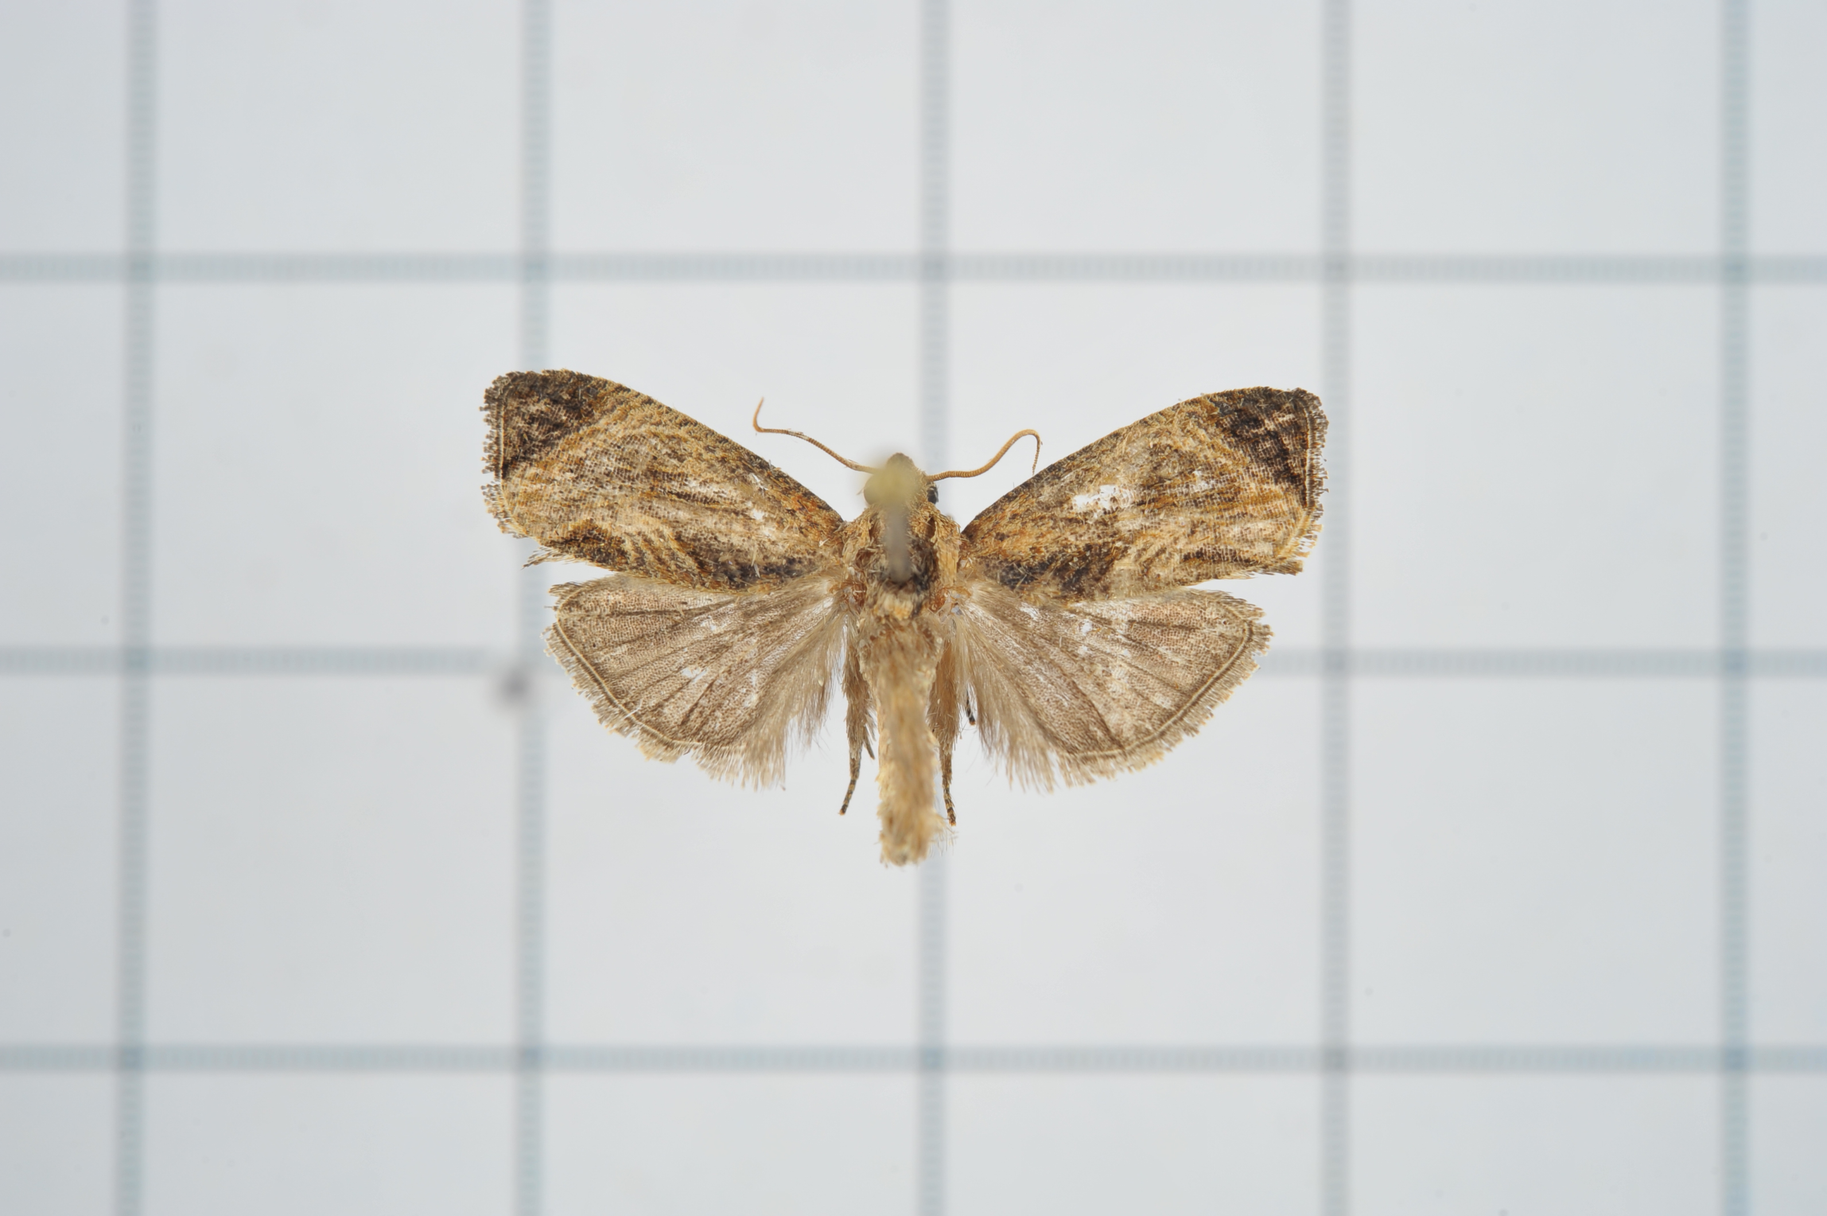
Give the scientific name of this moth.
Cryptophlebia repletana
